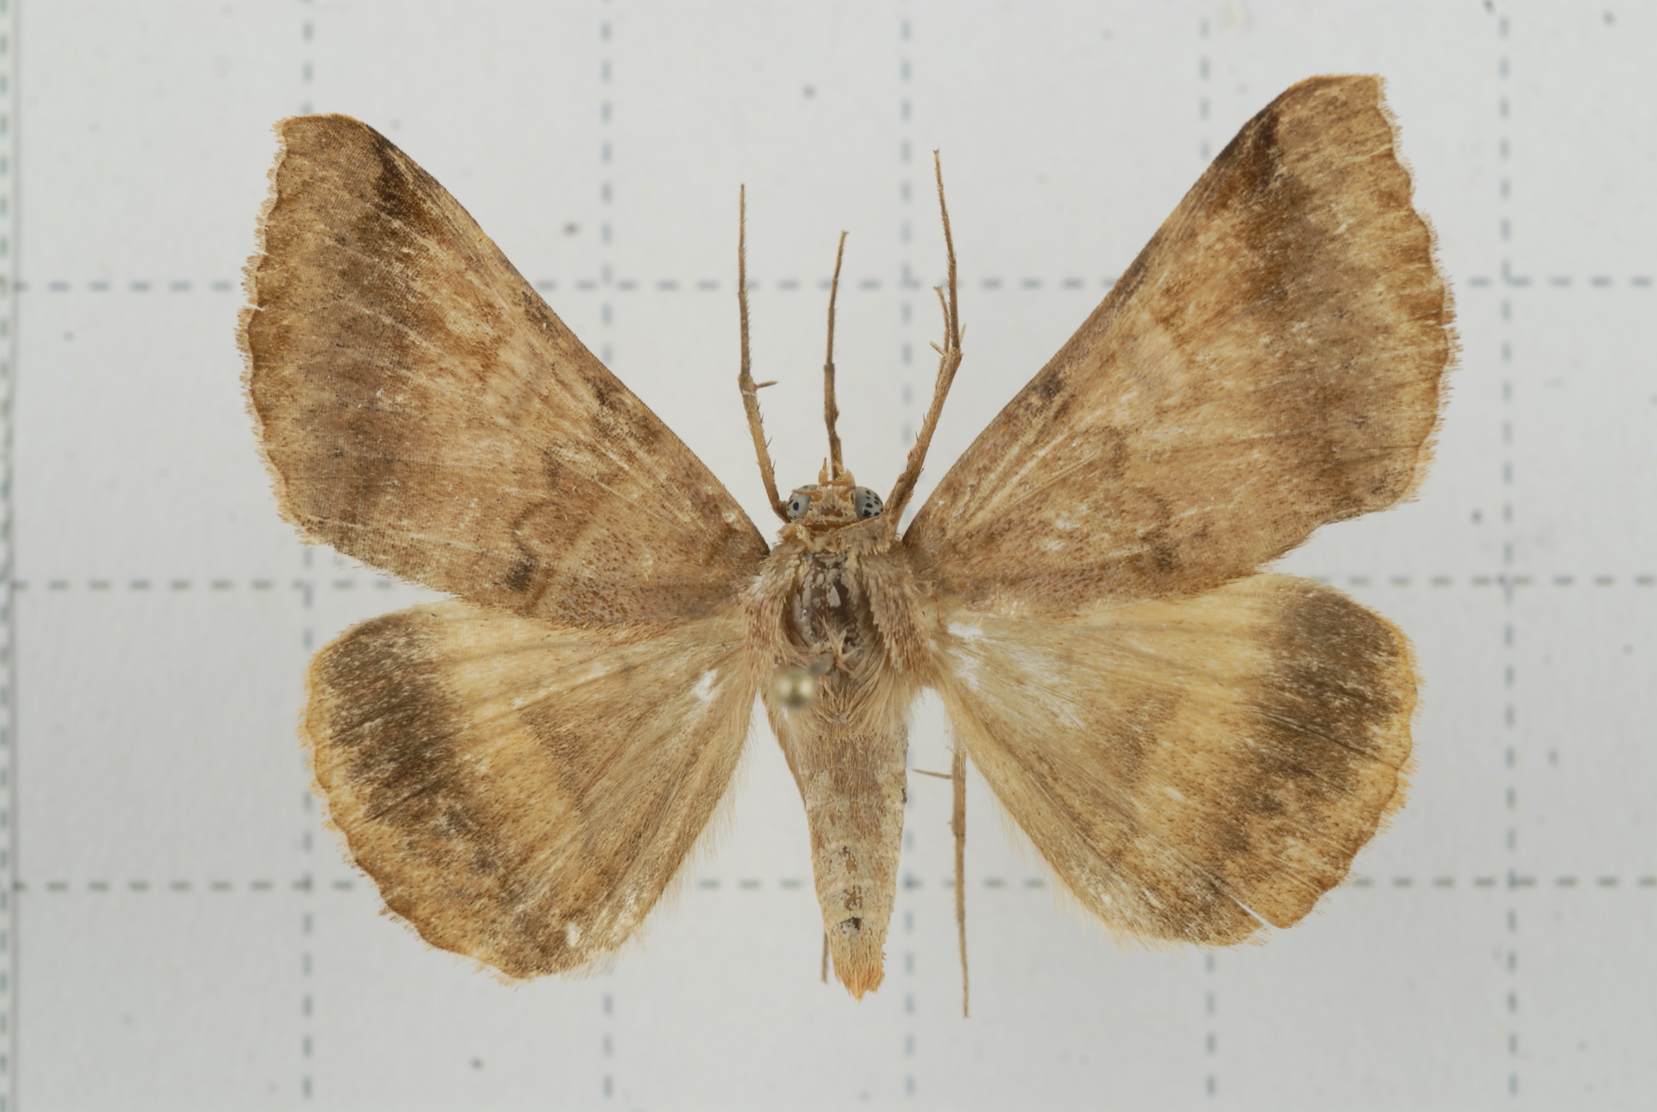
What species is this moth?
Mocis undata
